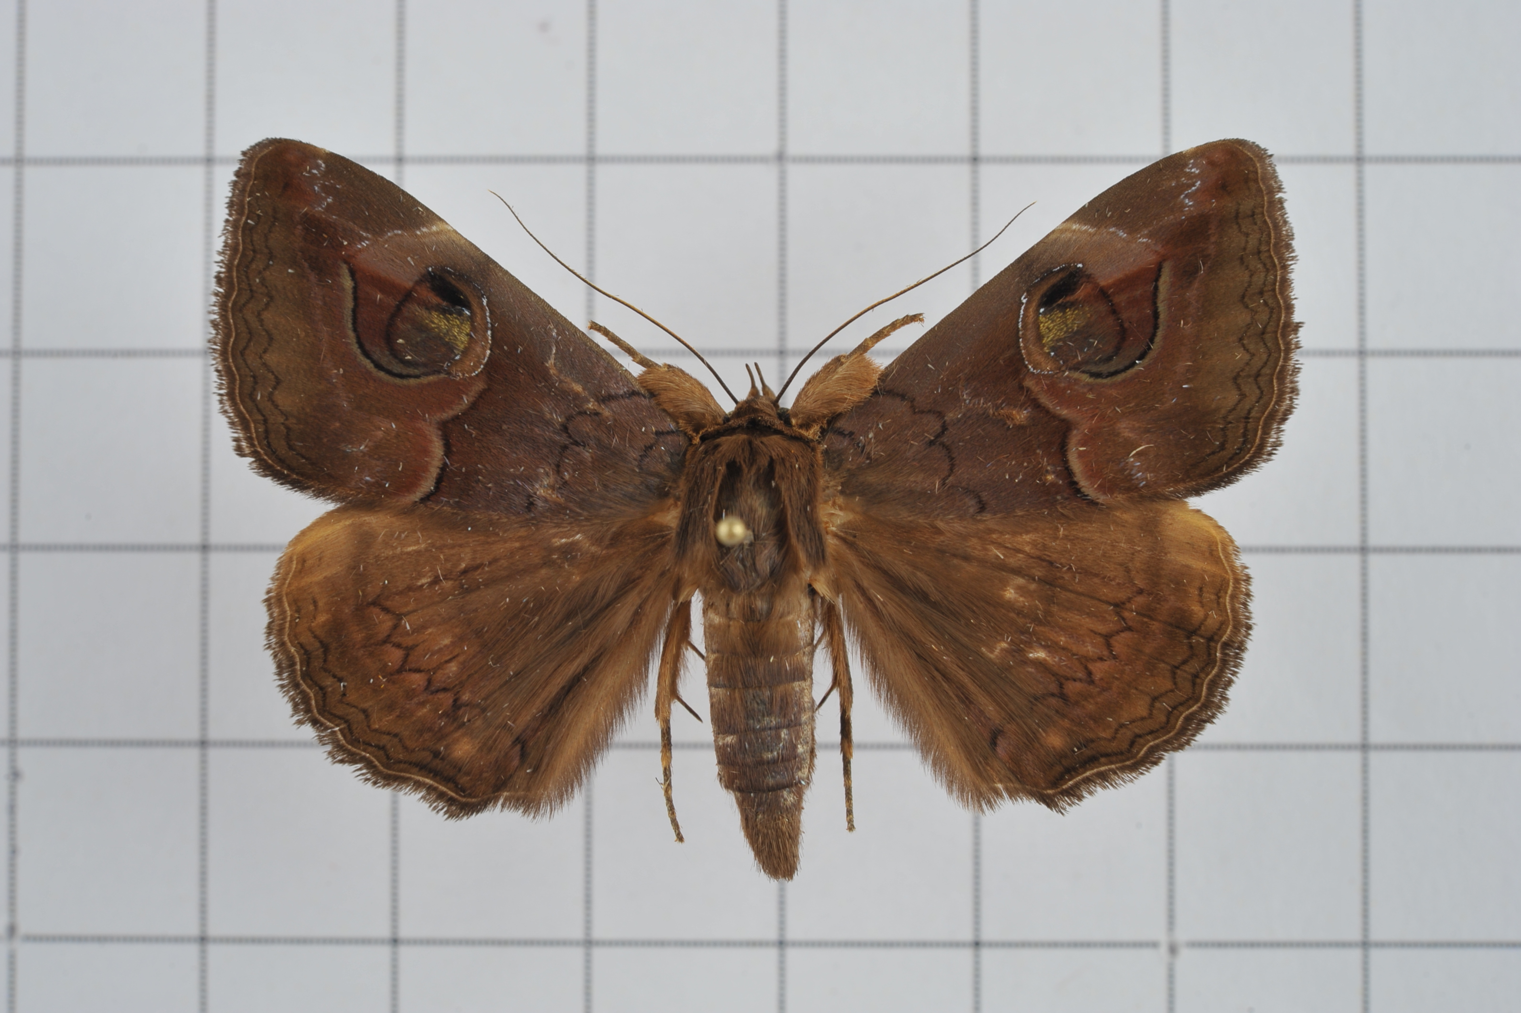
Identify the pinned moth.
Ommatophora luminosa
